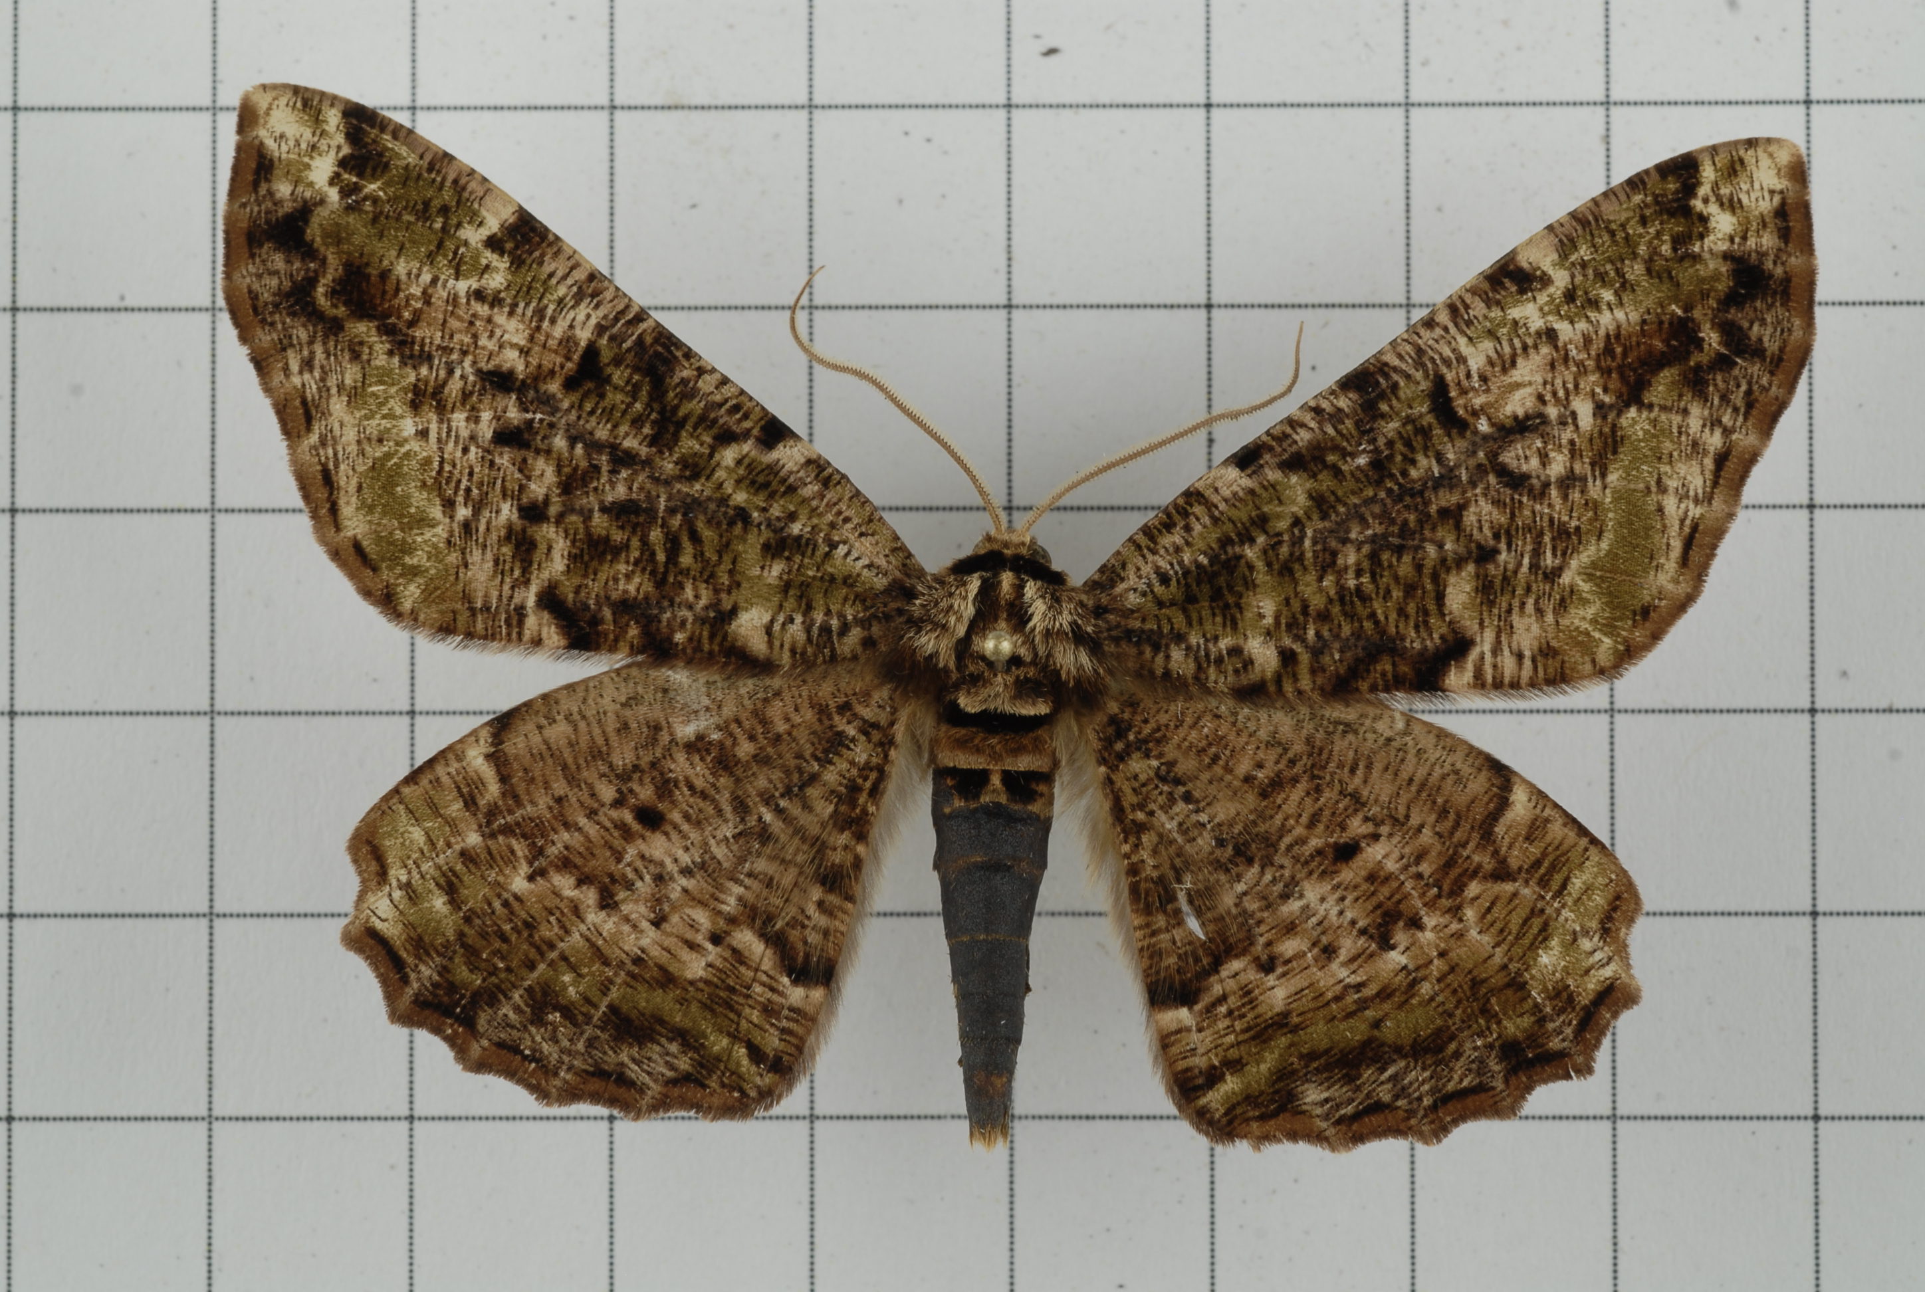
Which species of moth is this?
Blepharoctenucha virescens kawabei
